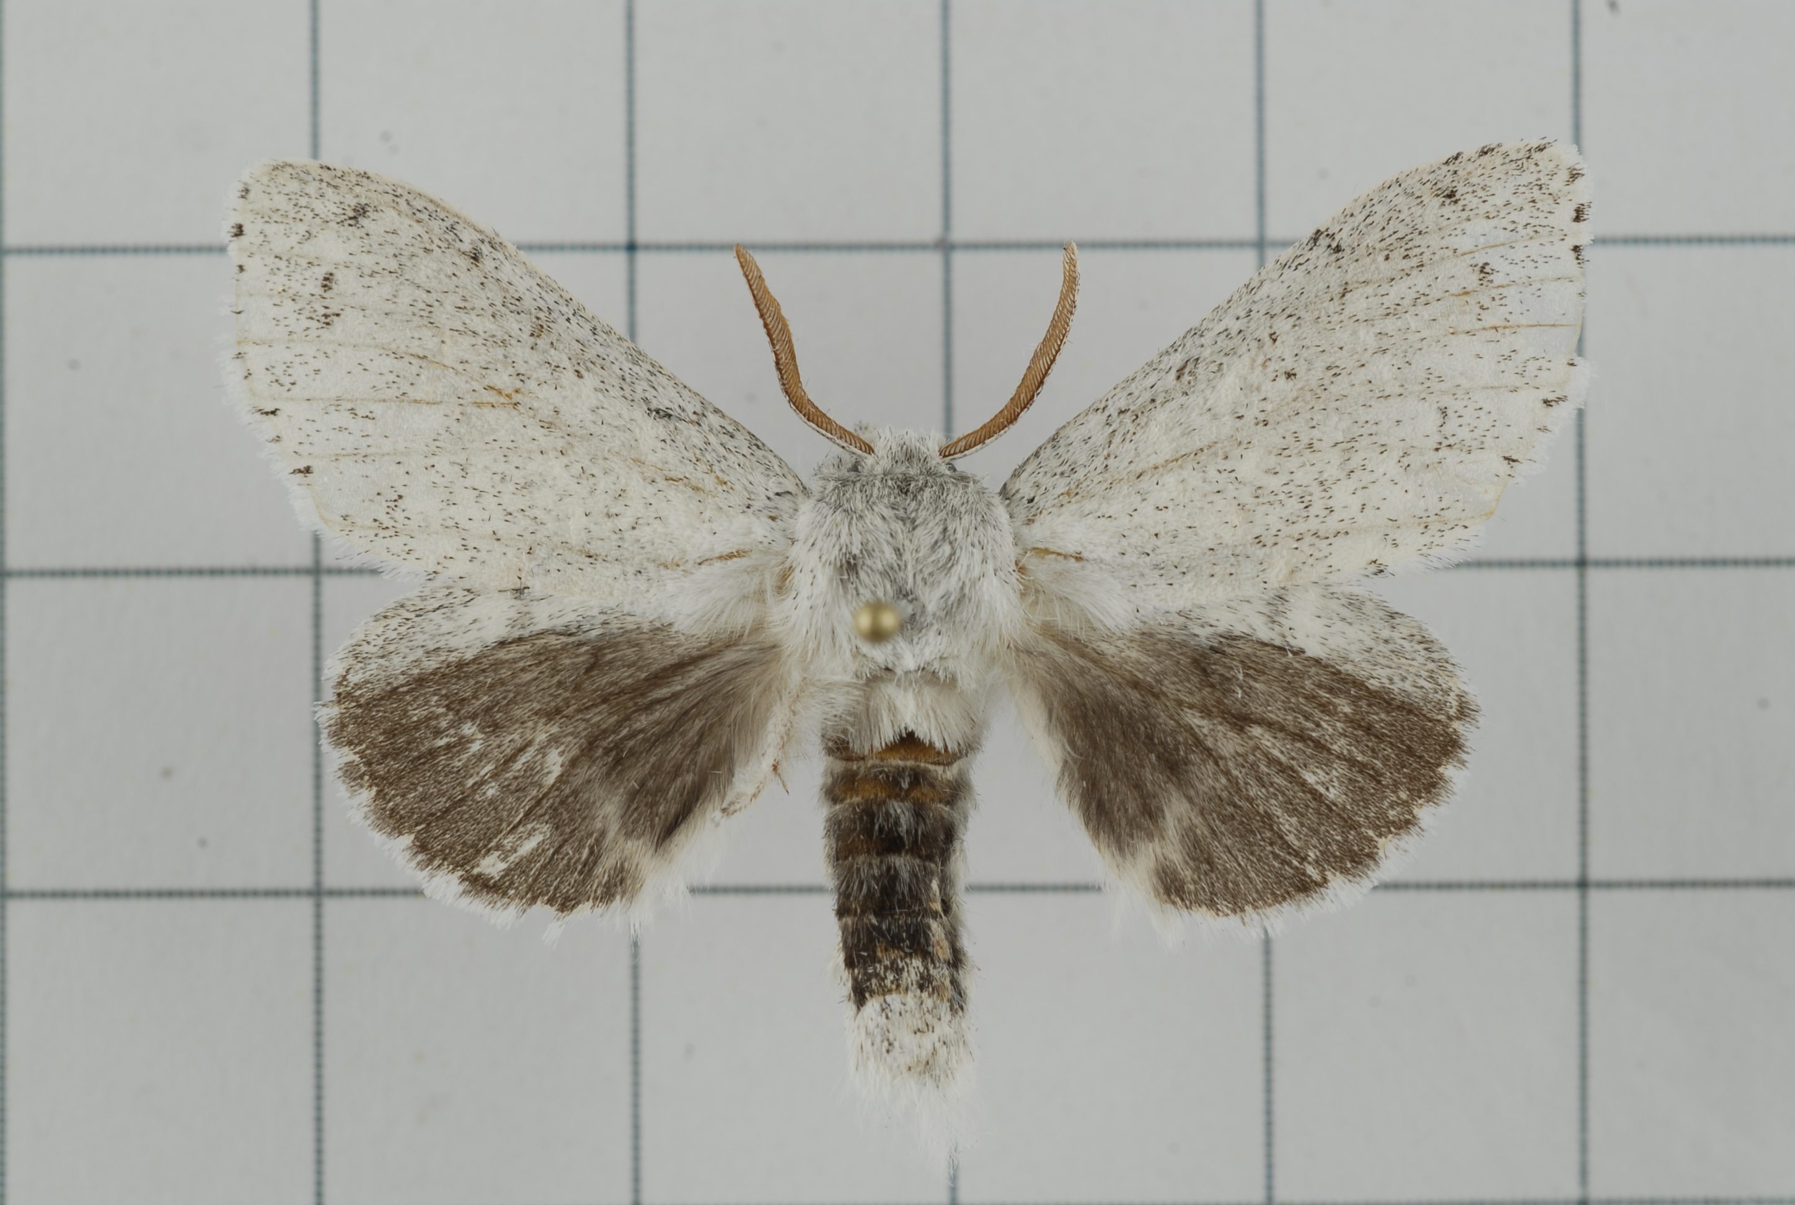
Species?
Cnethodonta grisescens baibarana
